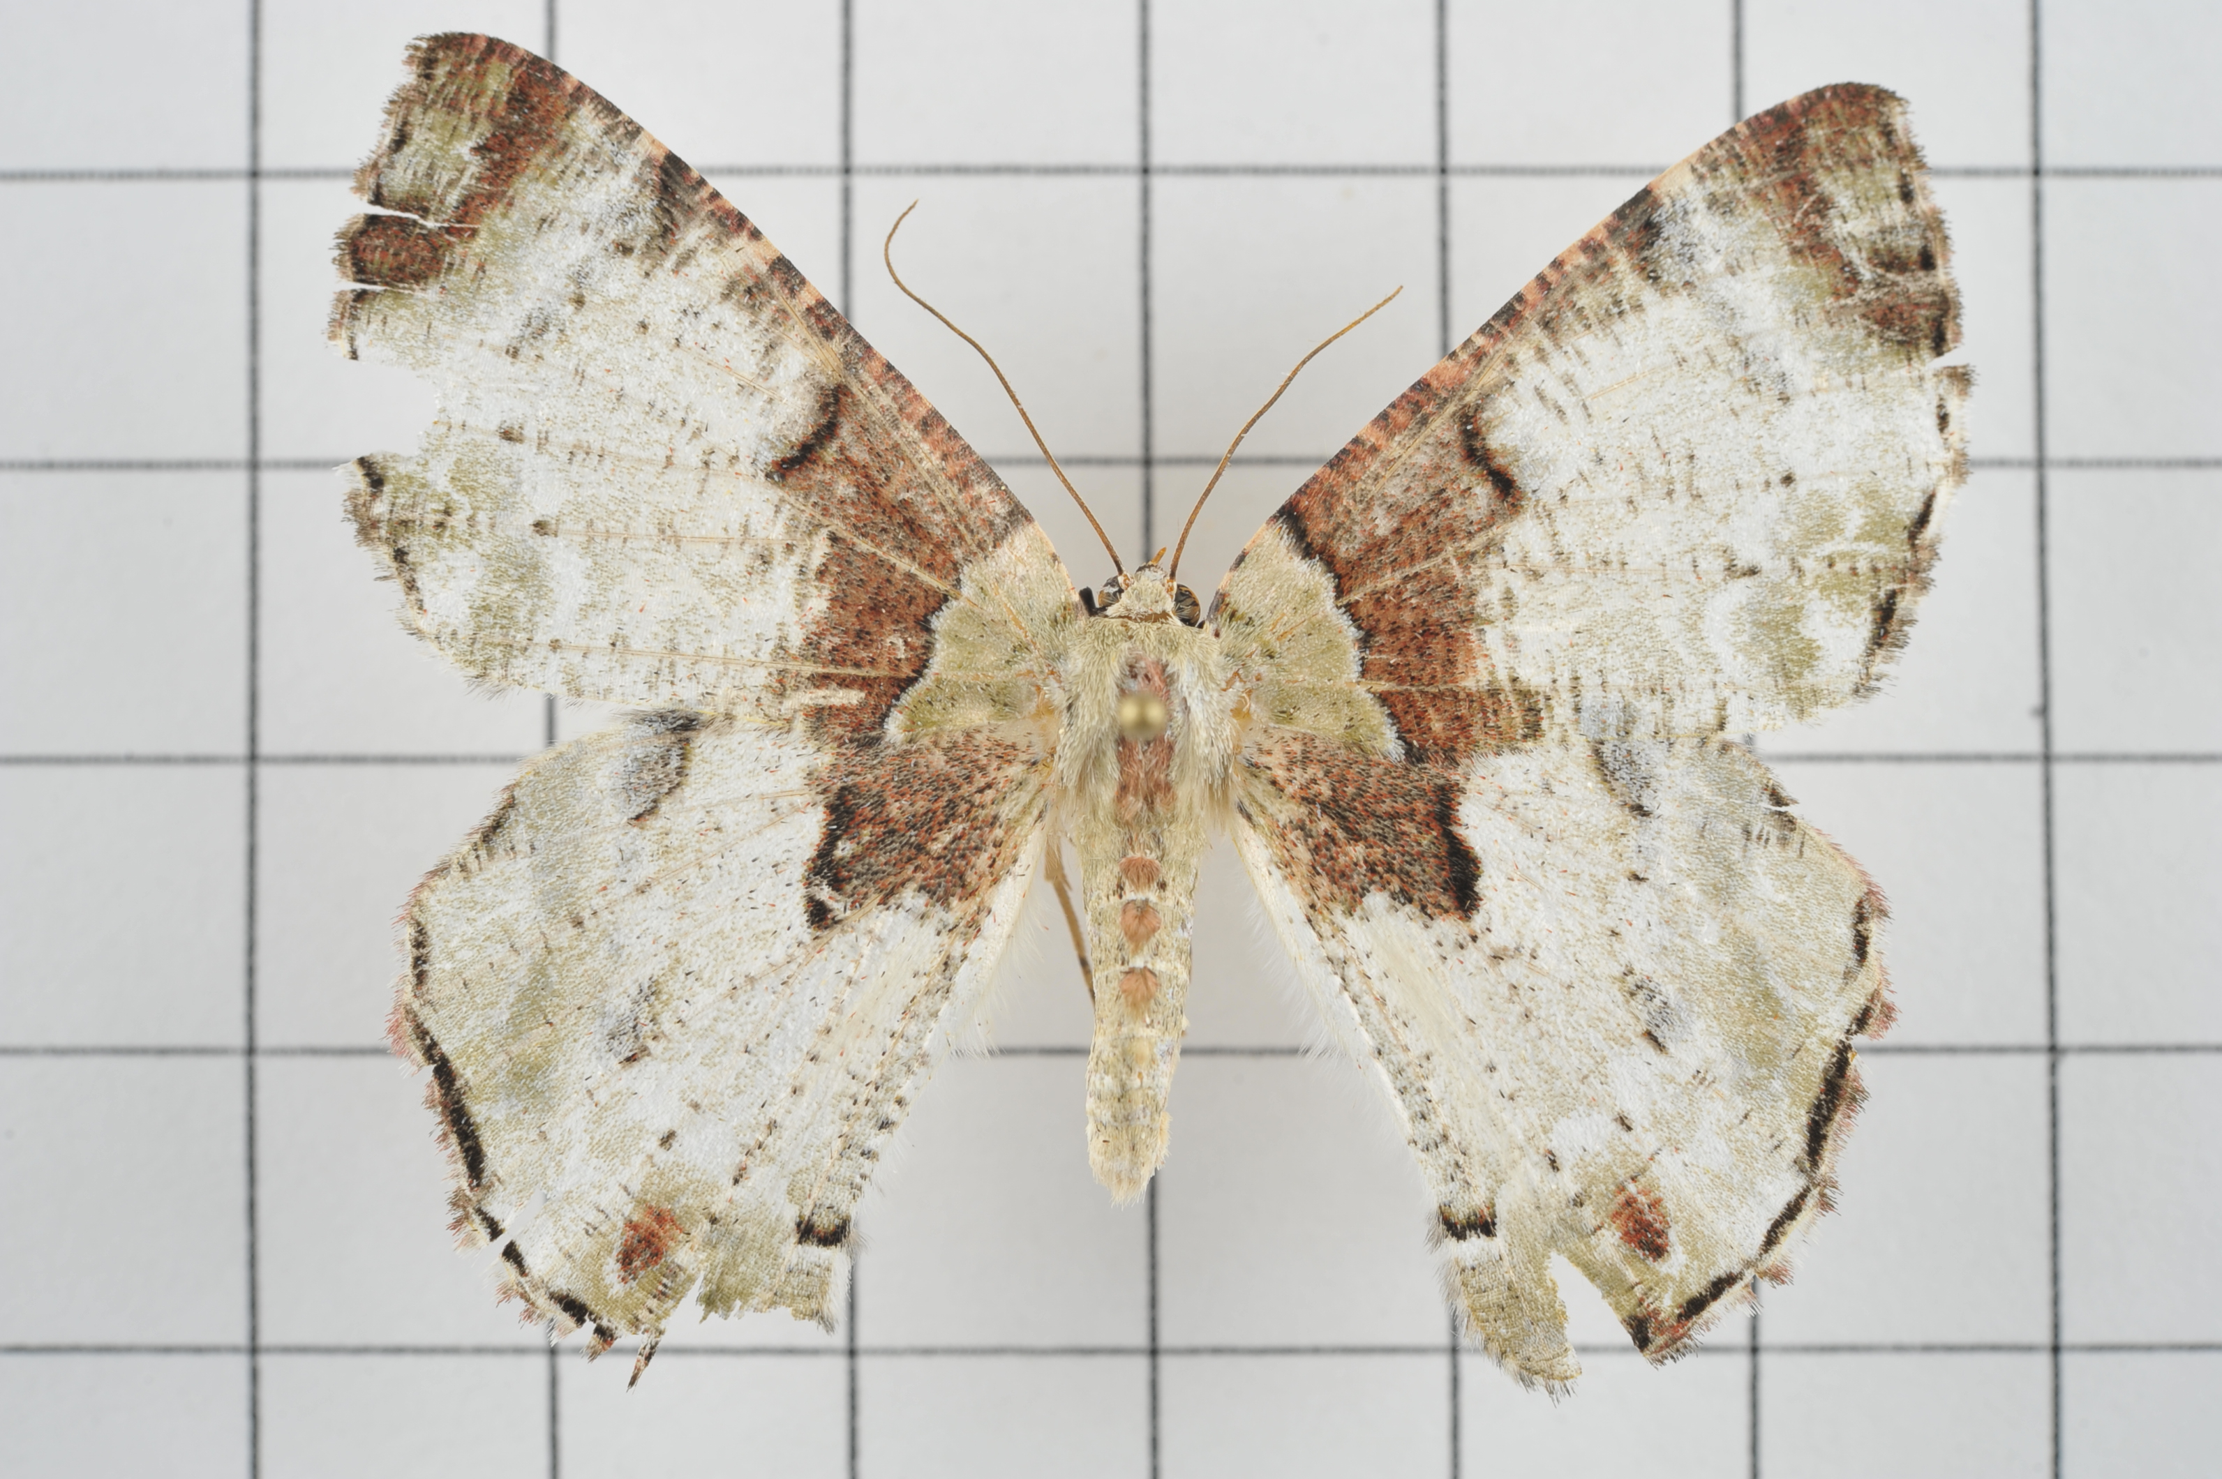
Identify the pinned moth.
Pachyodes subtrita subtrita
